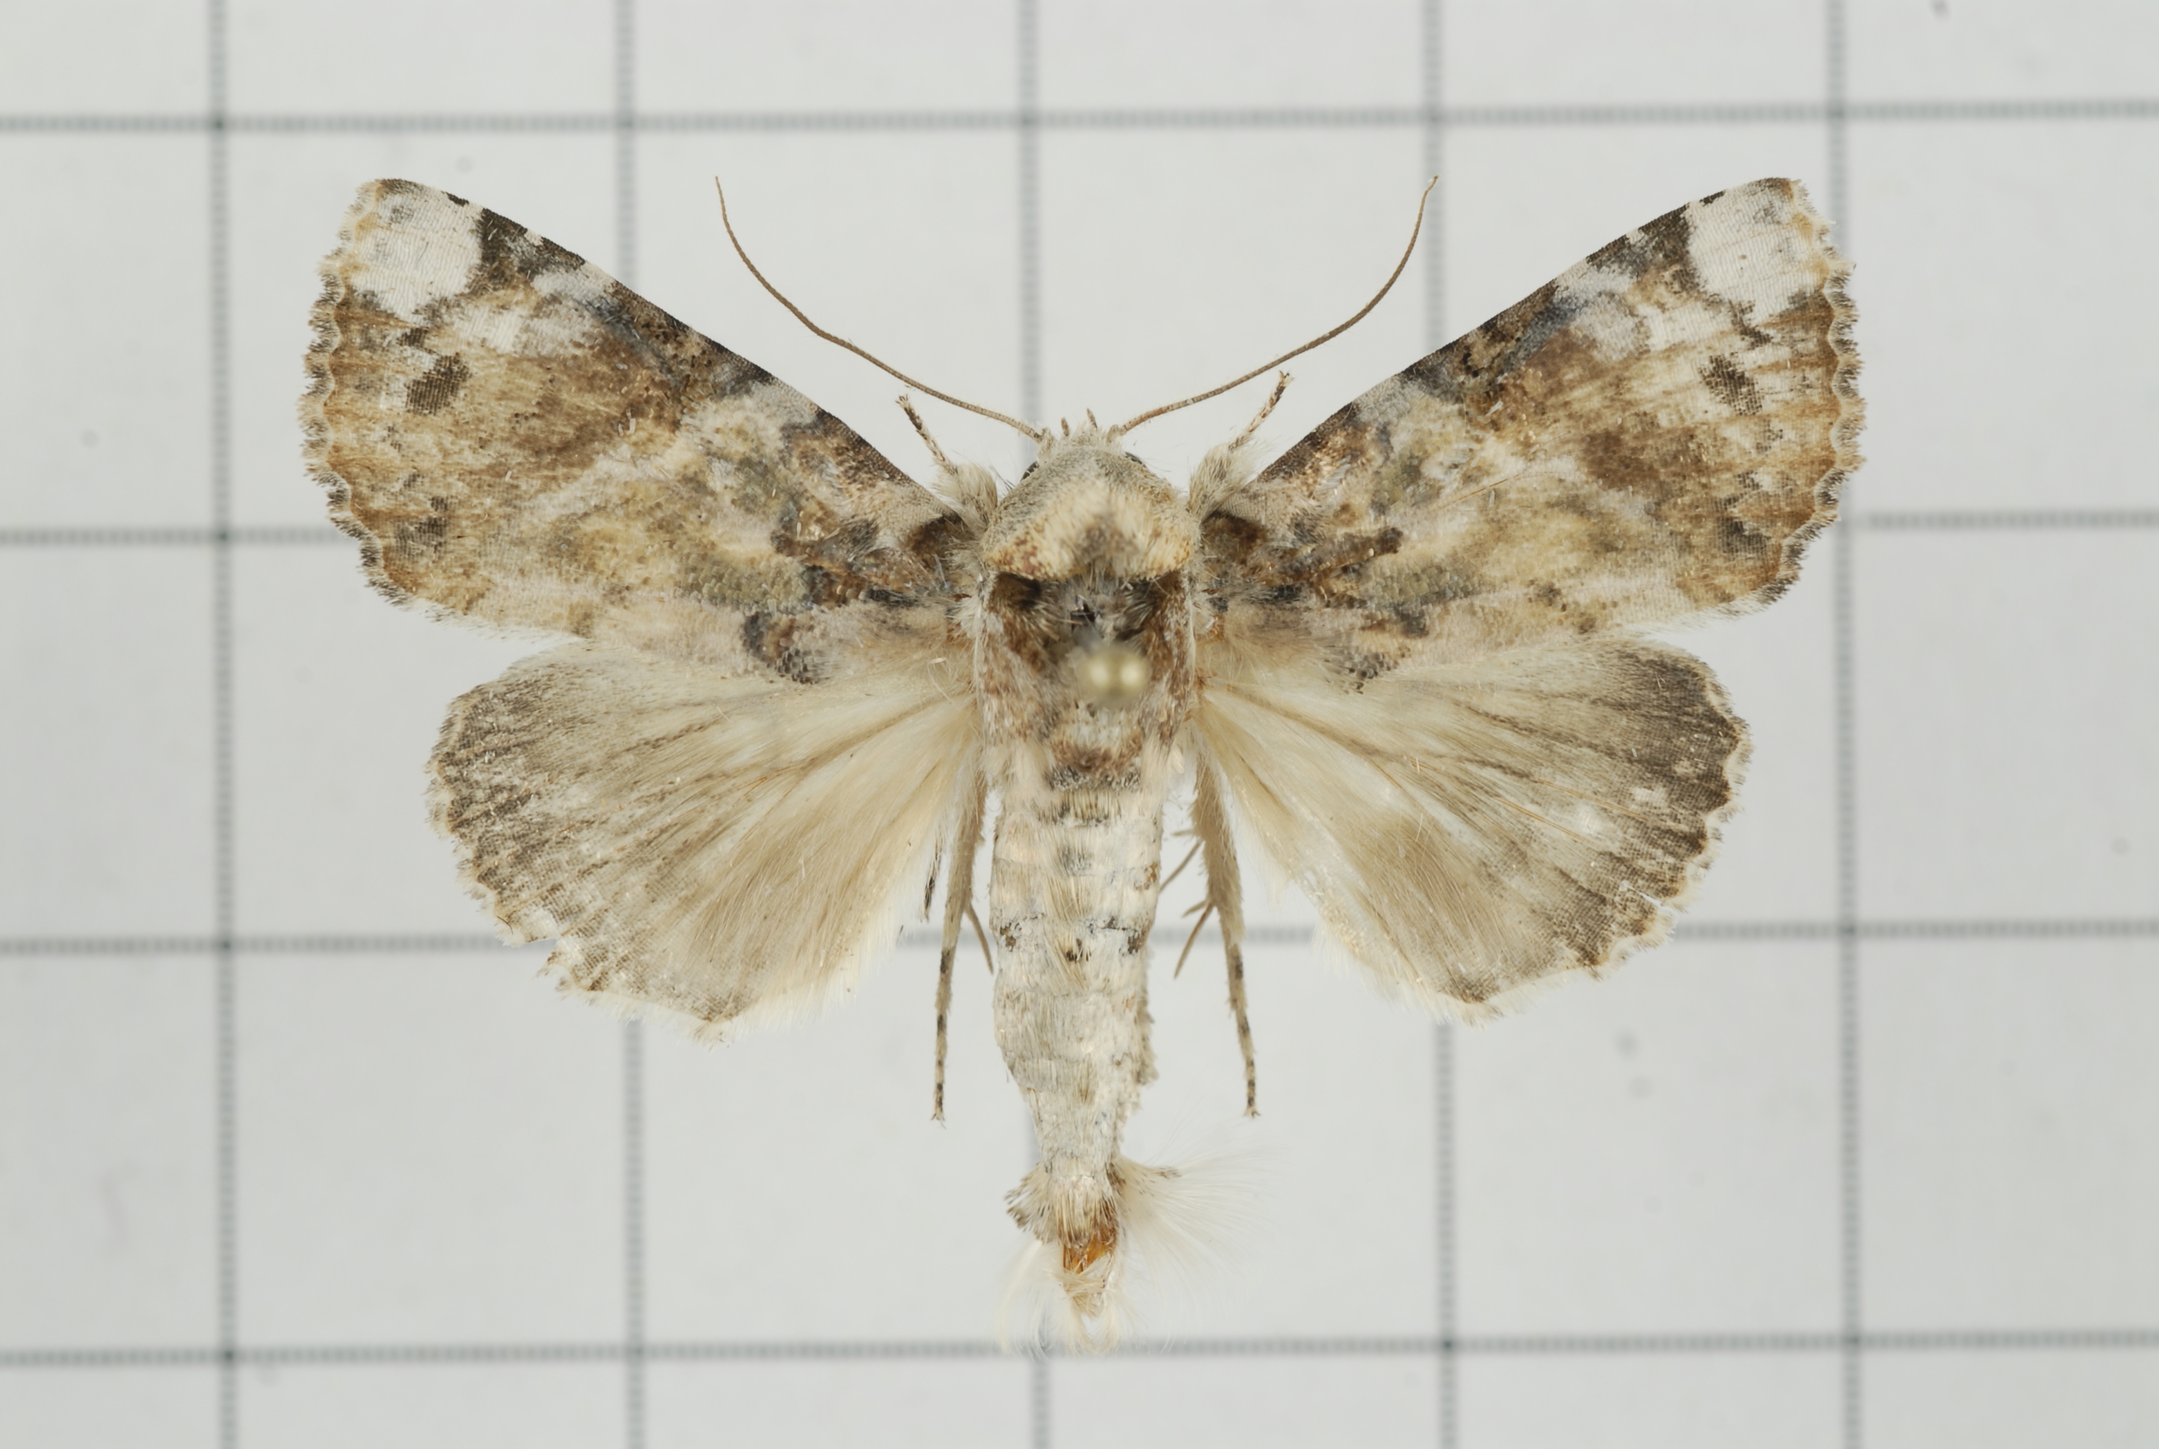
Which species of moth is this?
Beana terminigera
